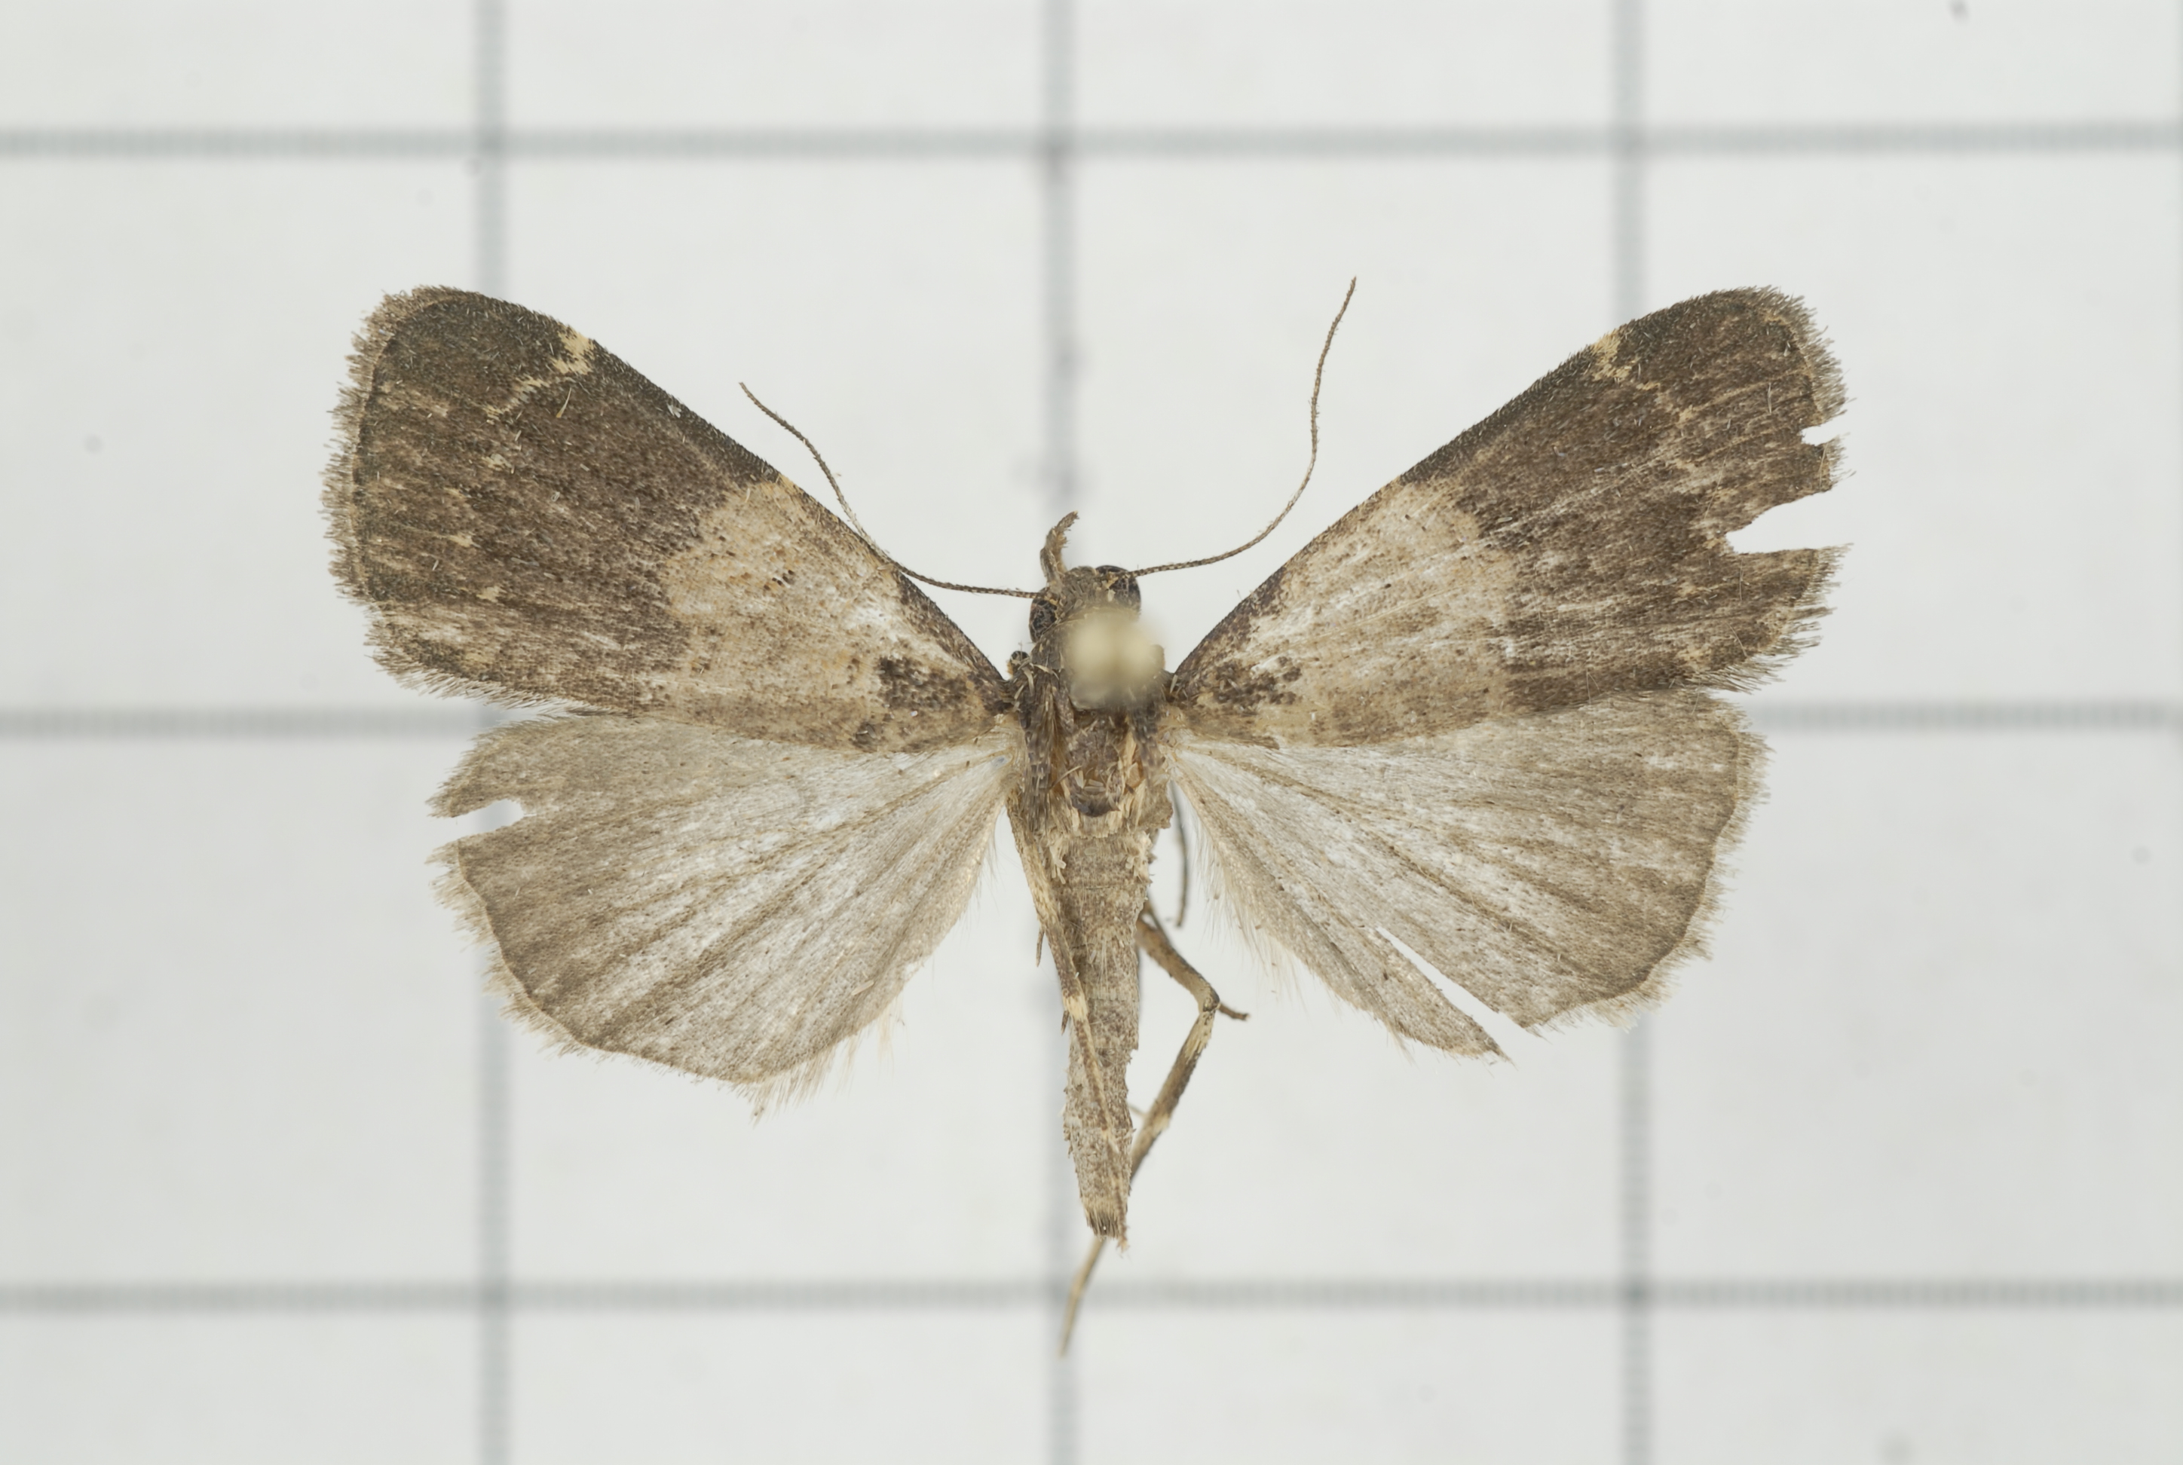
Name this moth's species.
Hydrillodes nilgirialis
